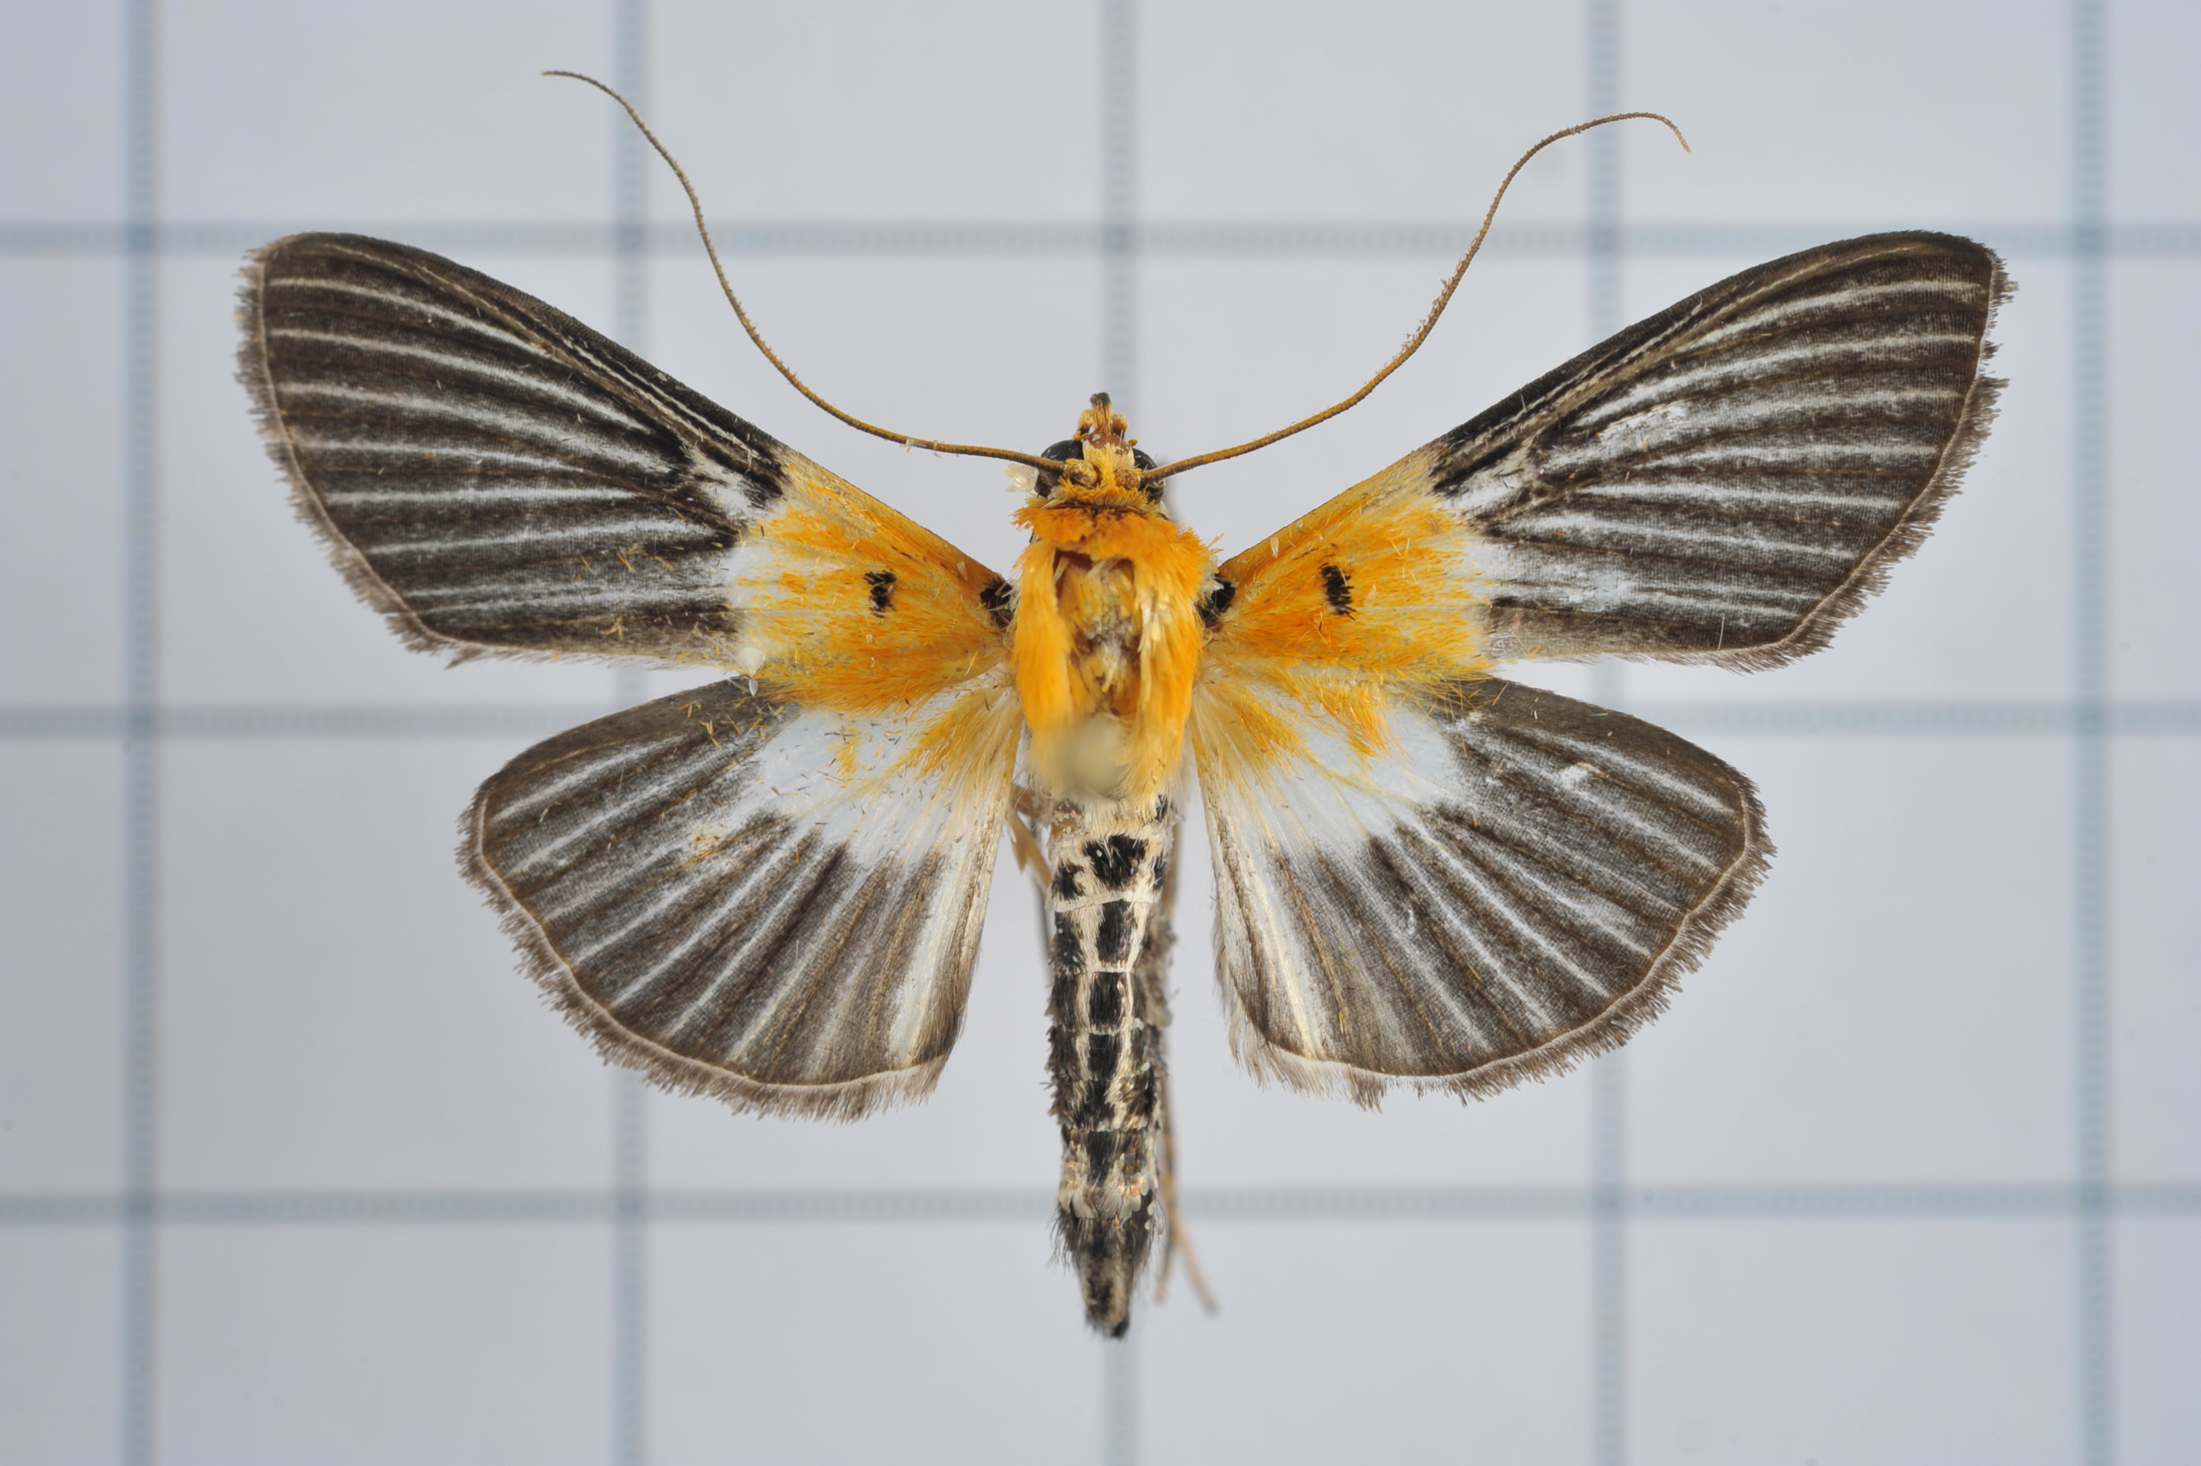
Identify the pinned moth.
Nevrina procopia
